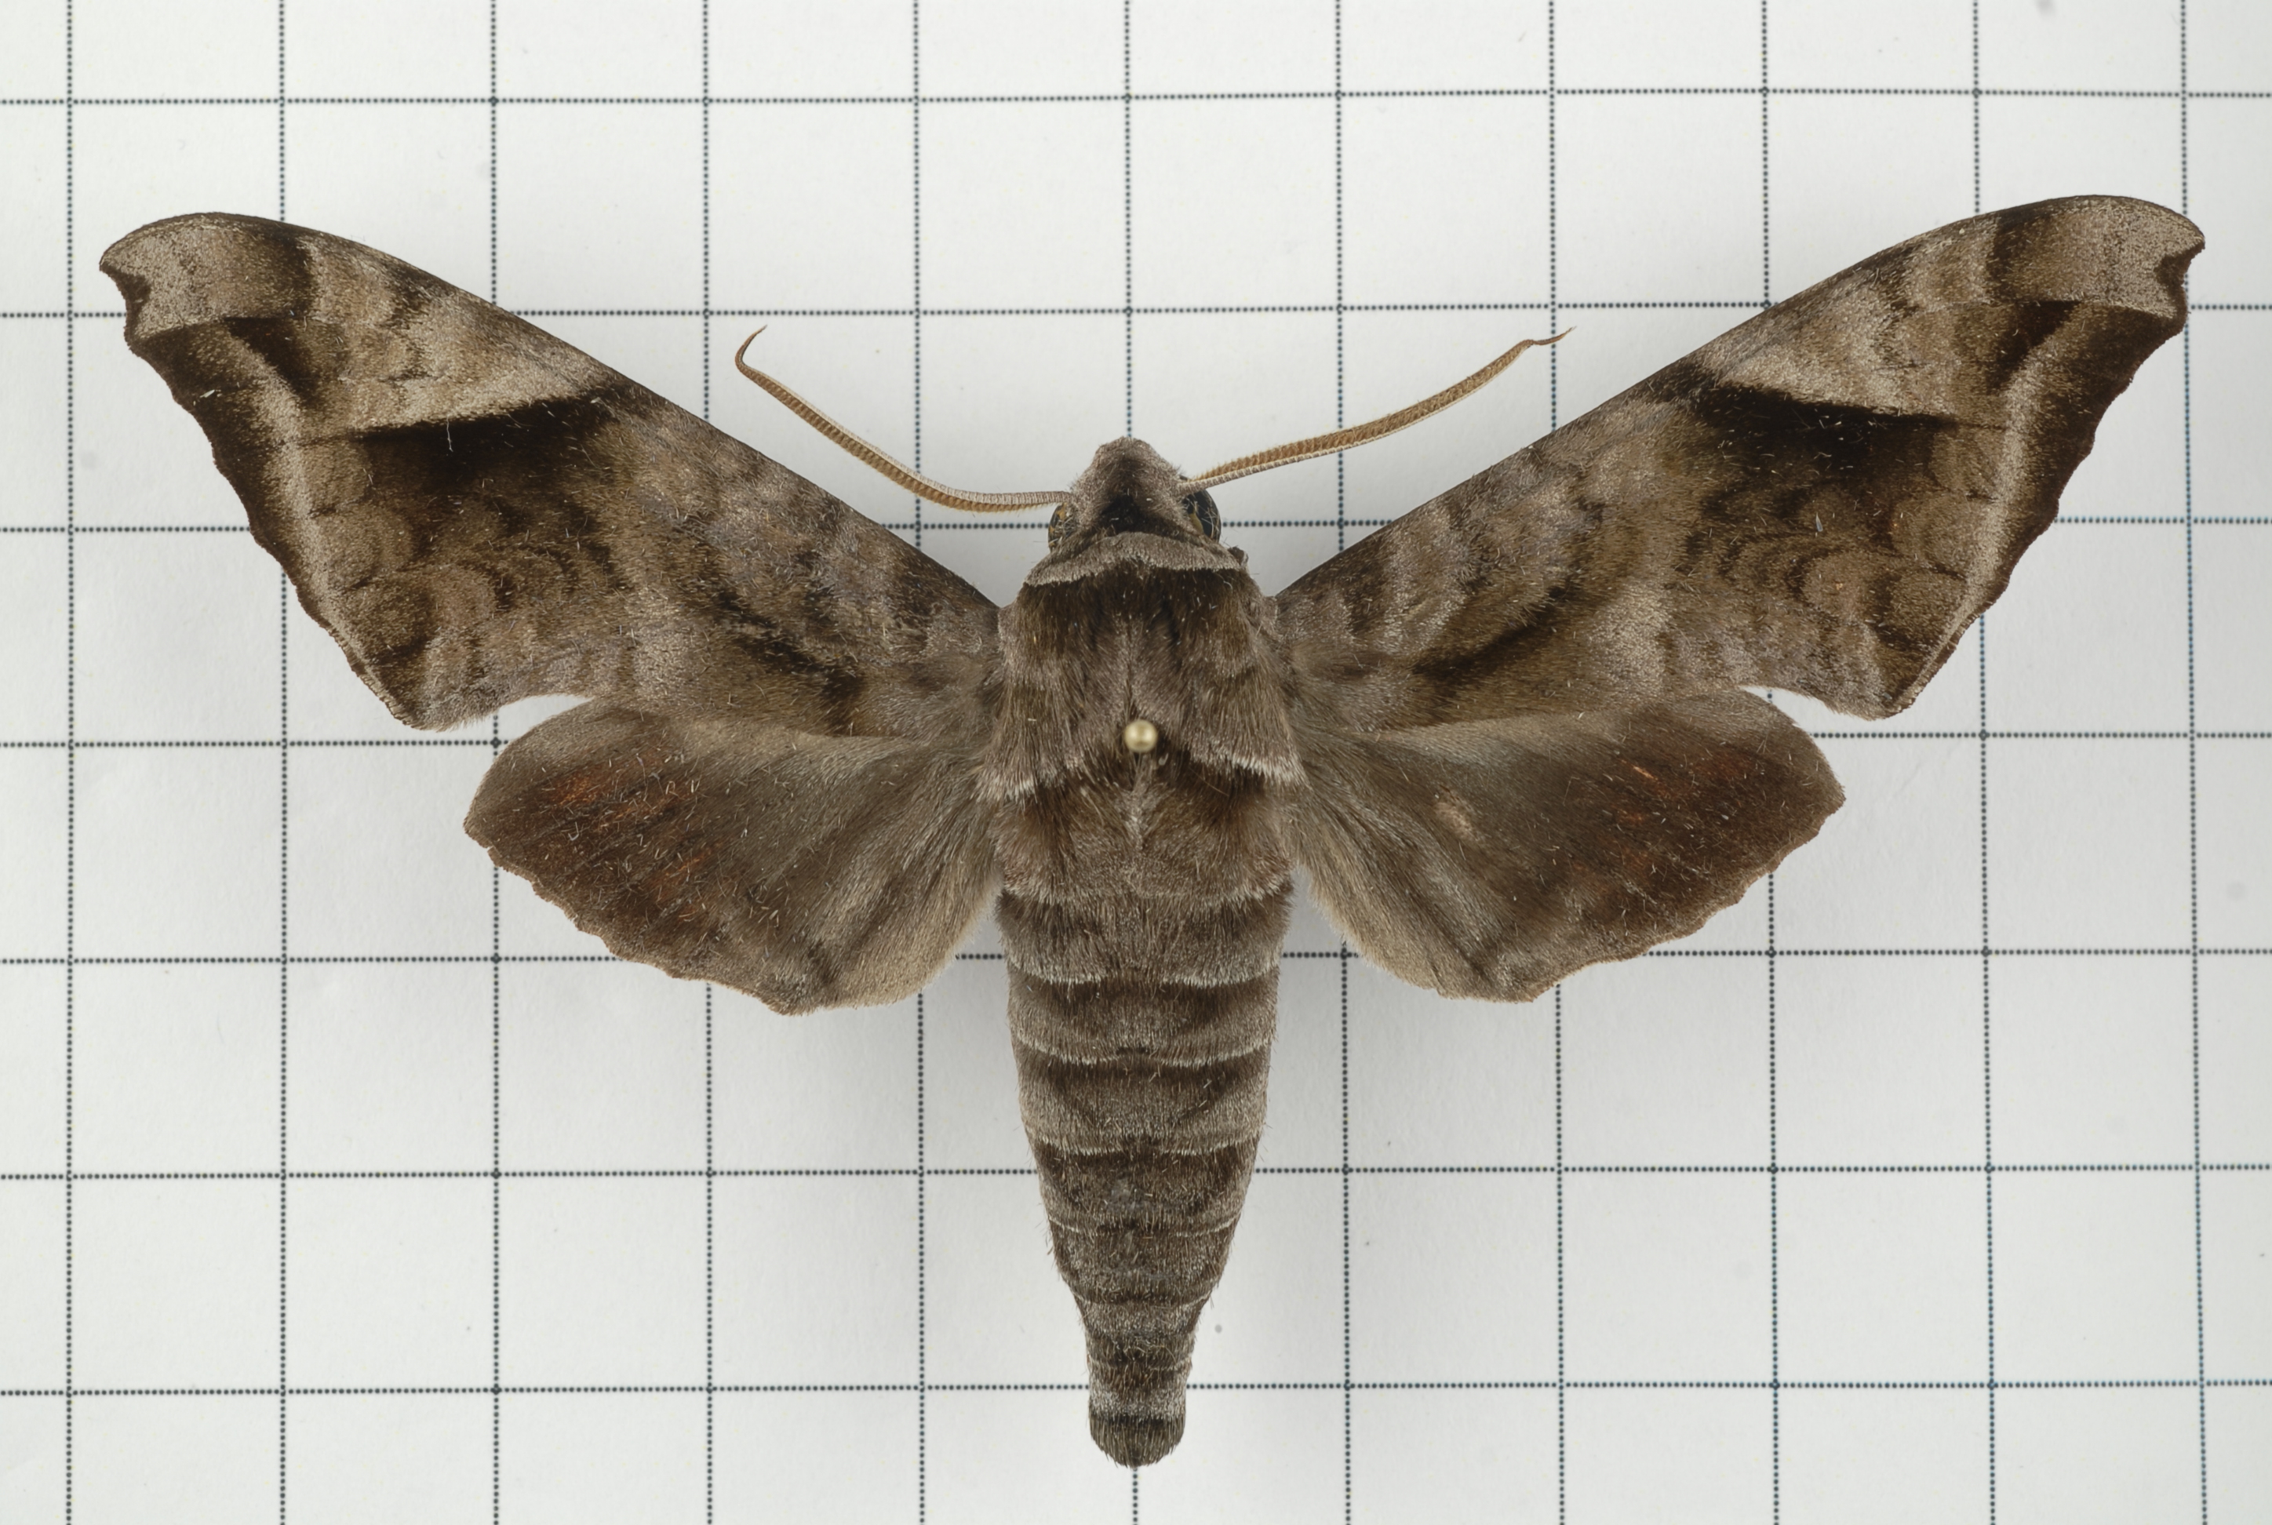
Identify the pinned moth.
Acosmeryx naga metanaga
